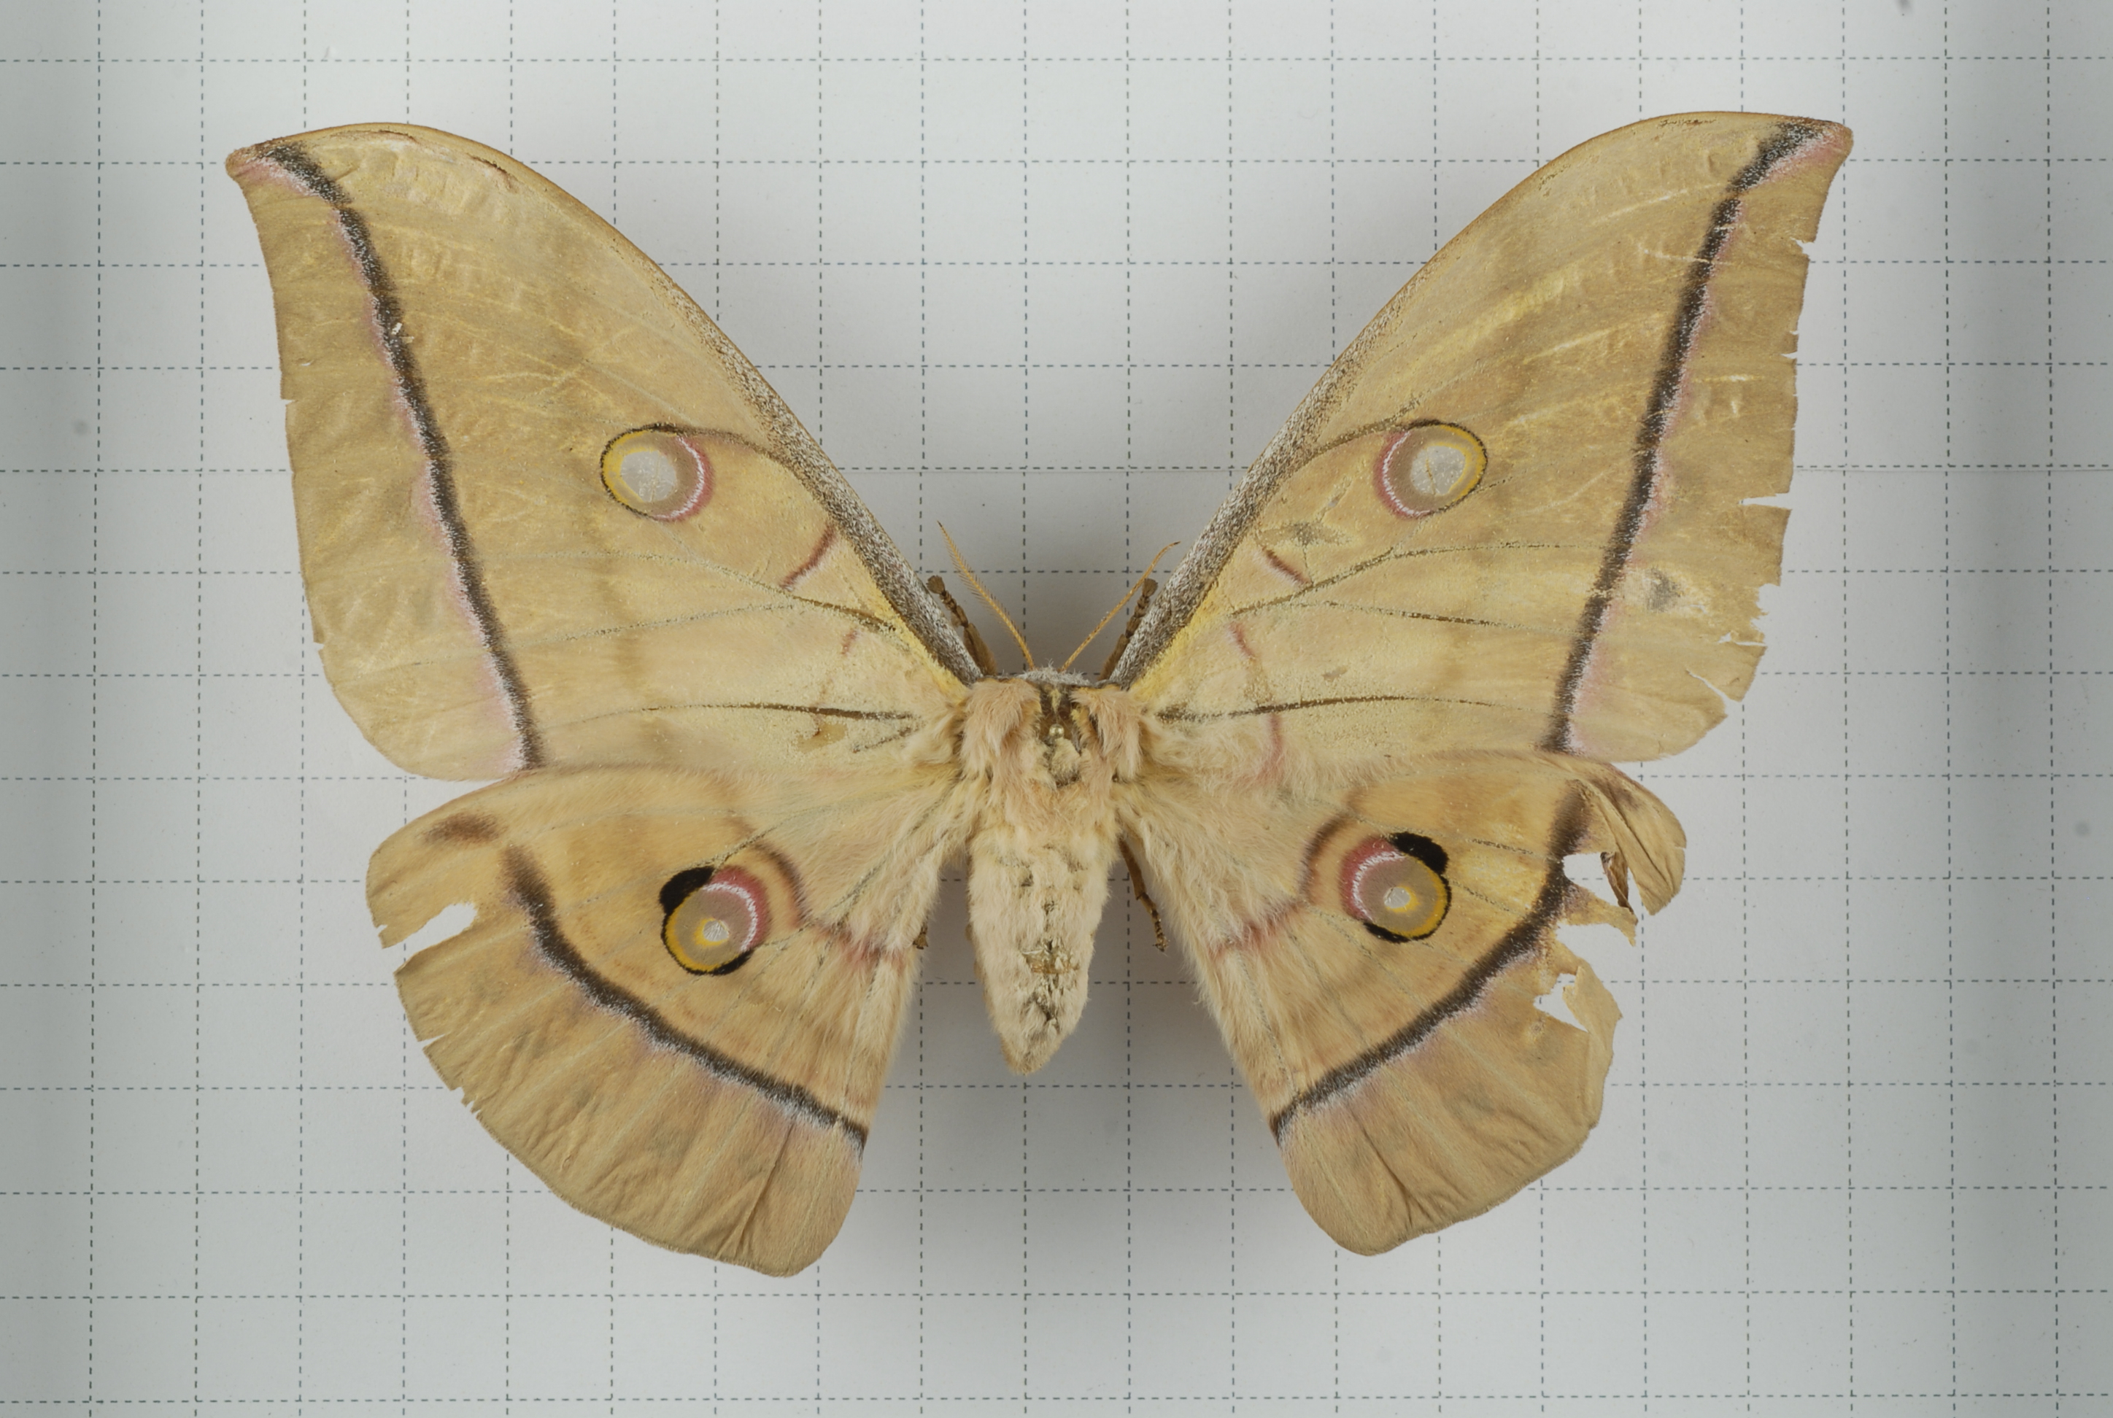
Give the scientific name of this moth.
Antheraea superba
